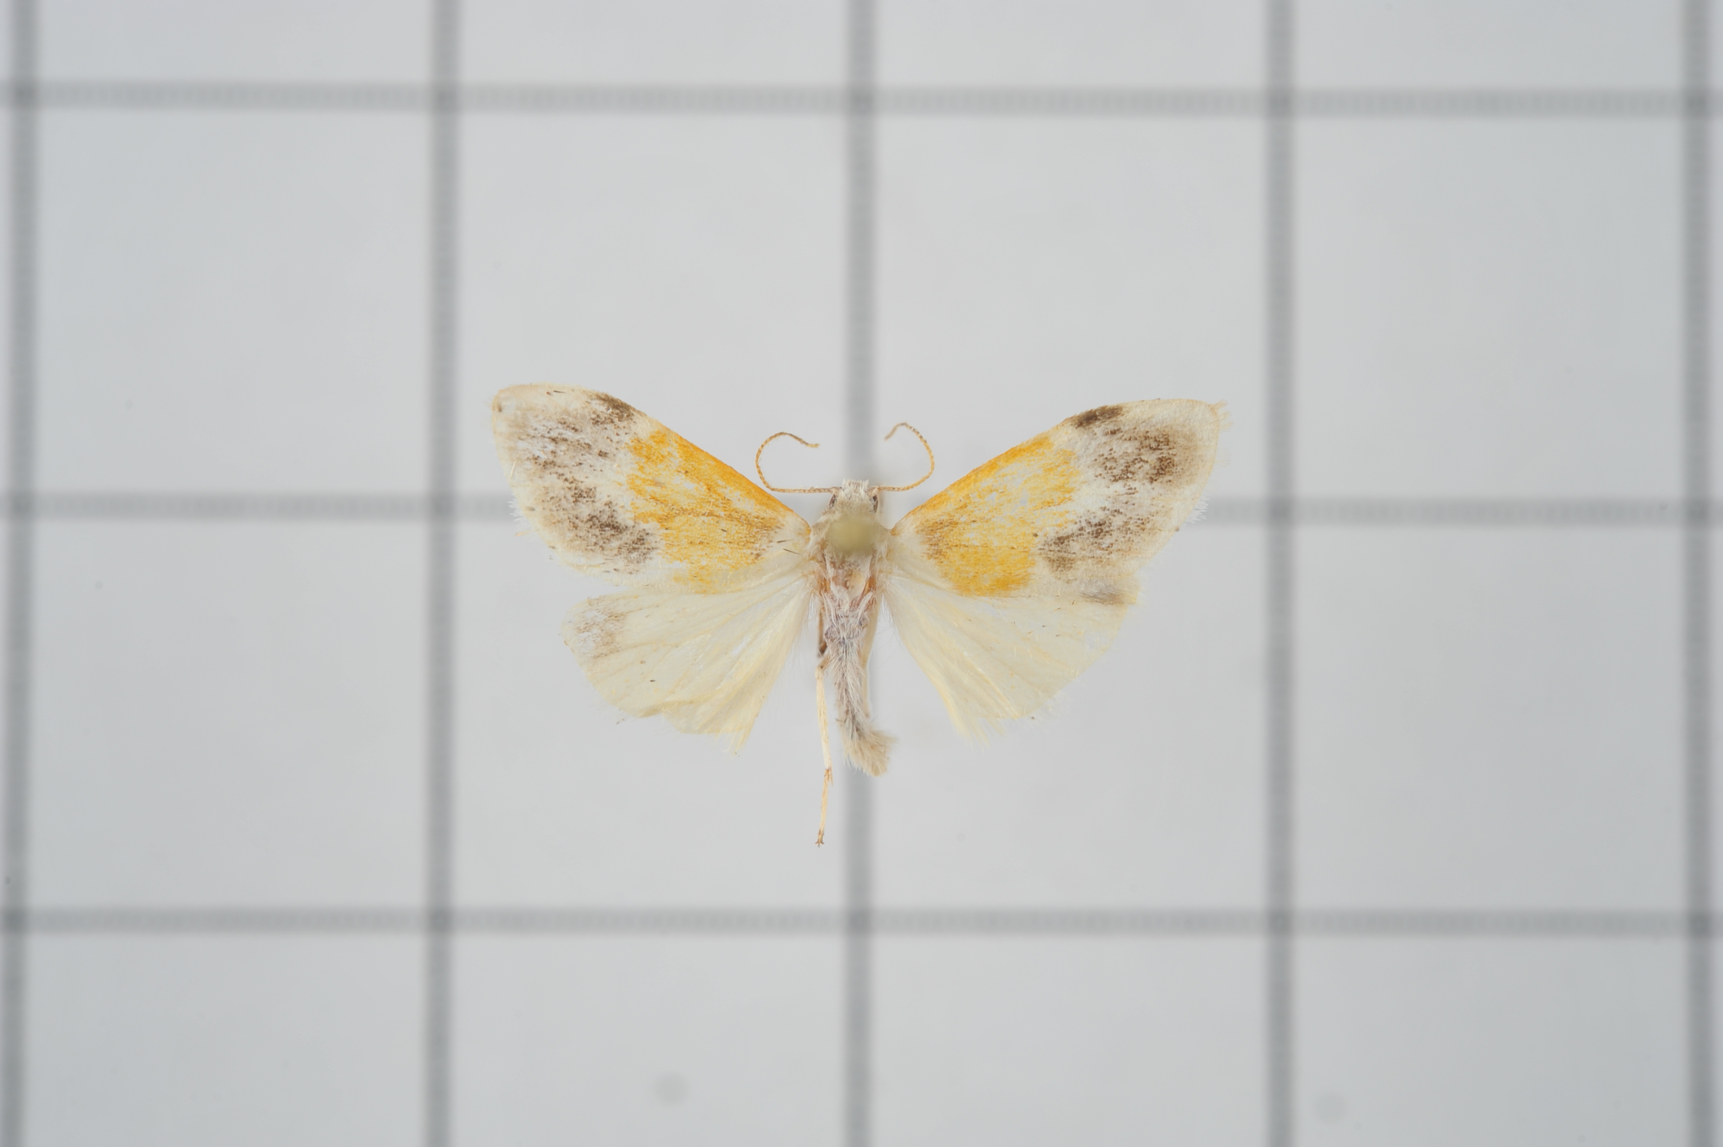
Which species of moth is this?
Nanarsine semilutea
